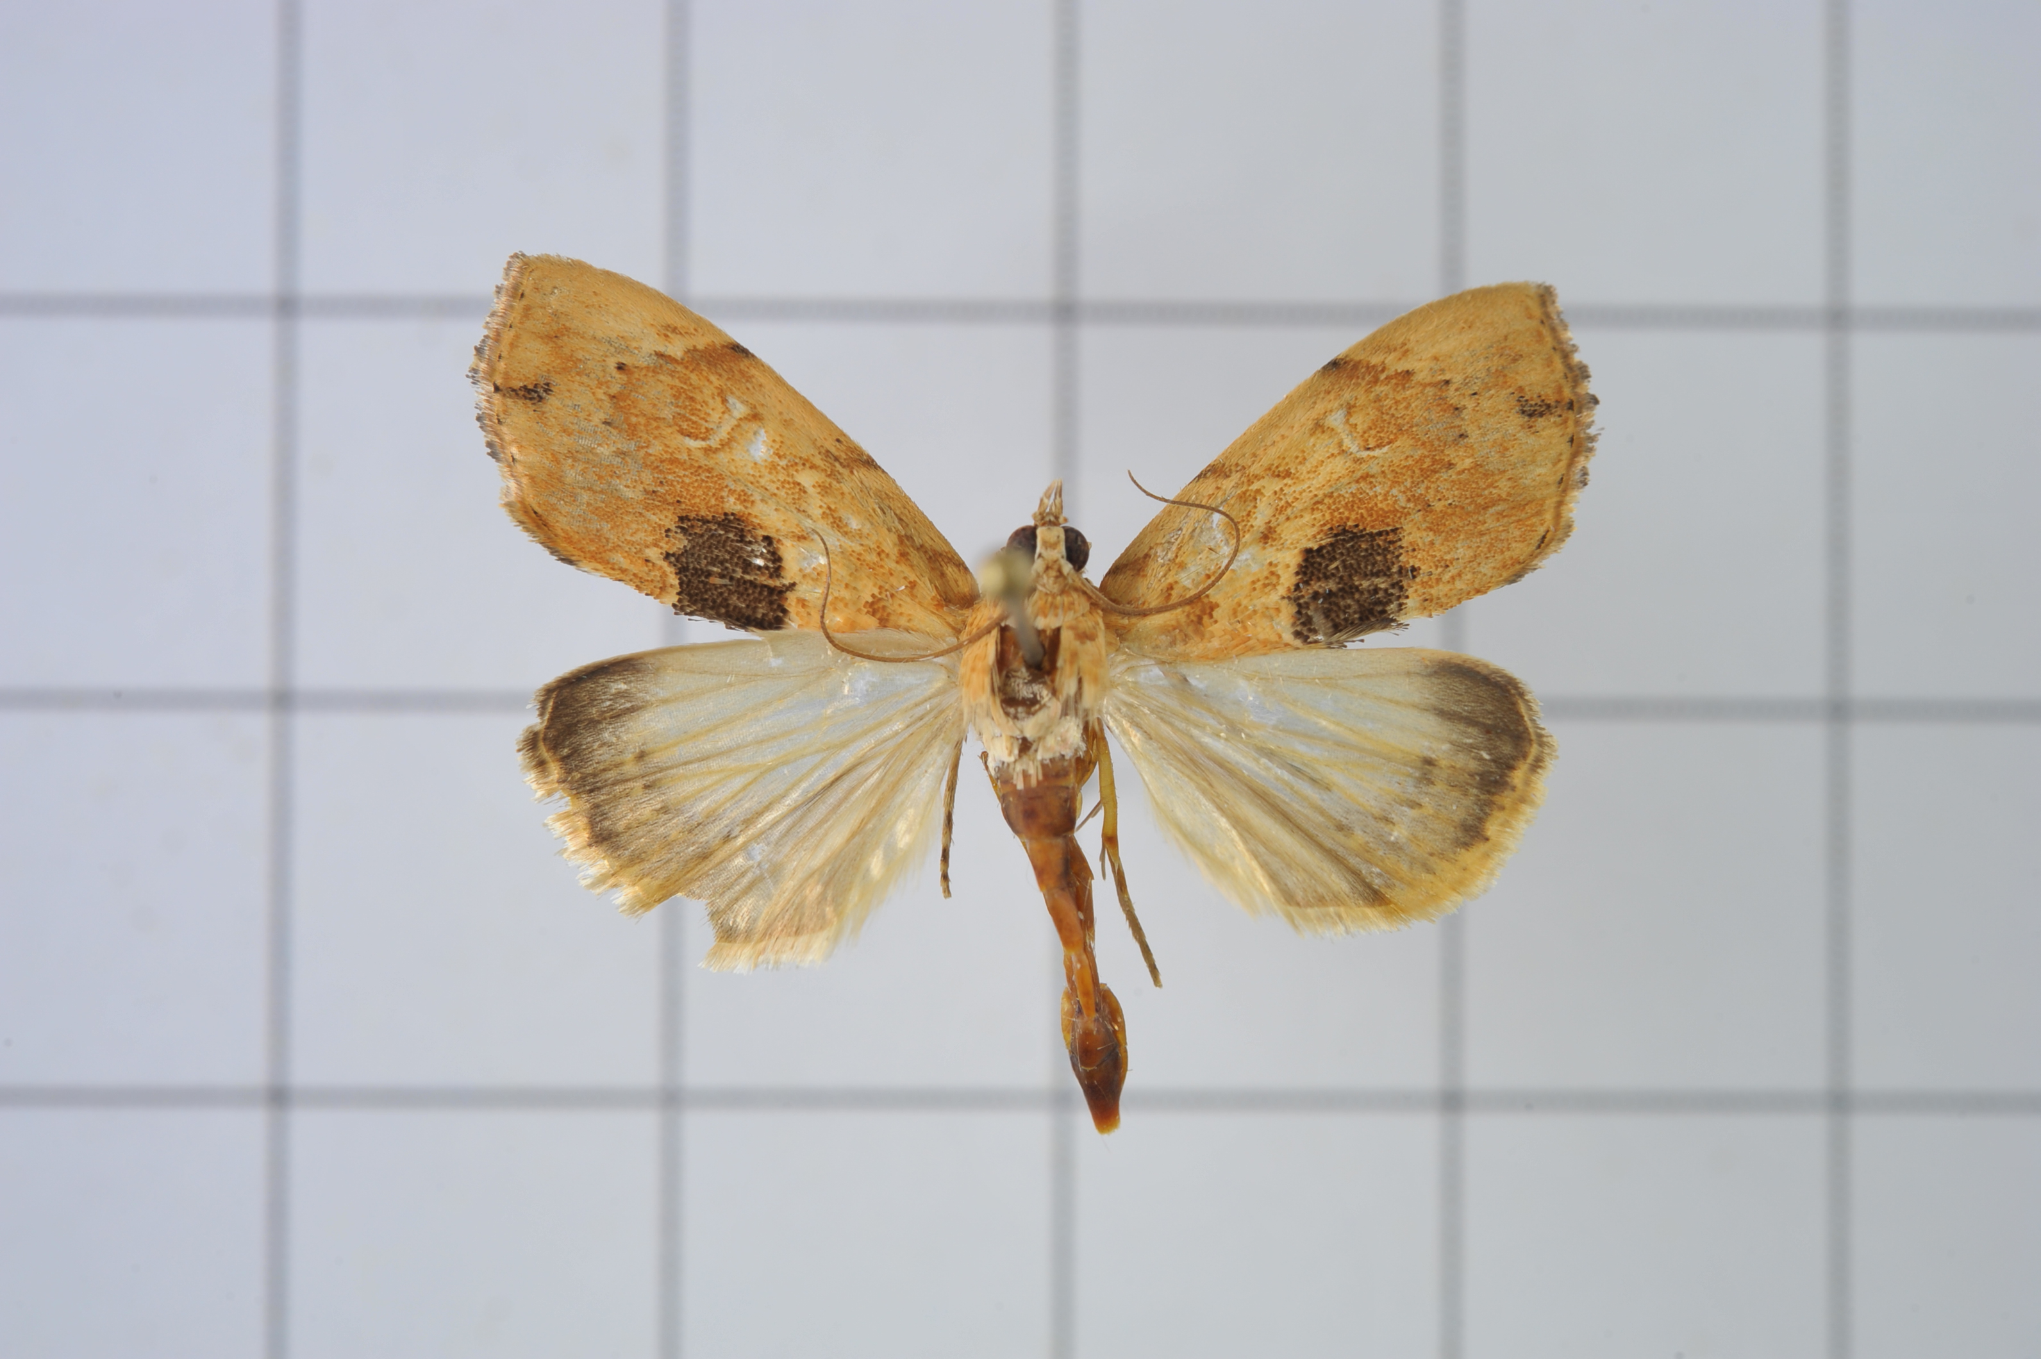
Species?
Crocidolomia suffusalis
